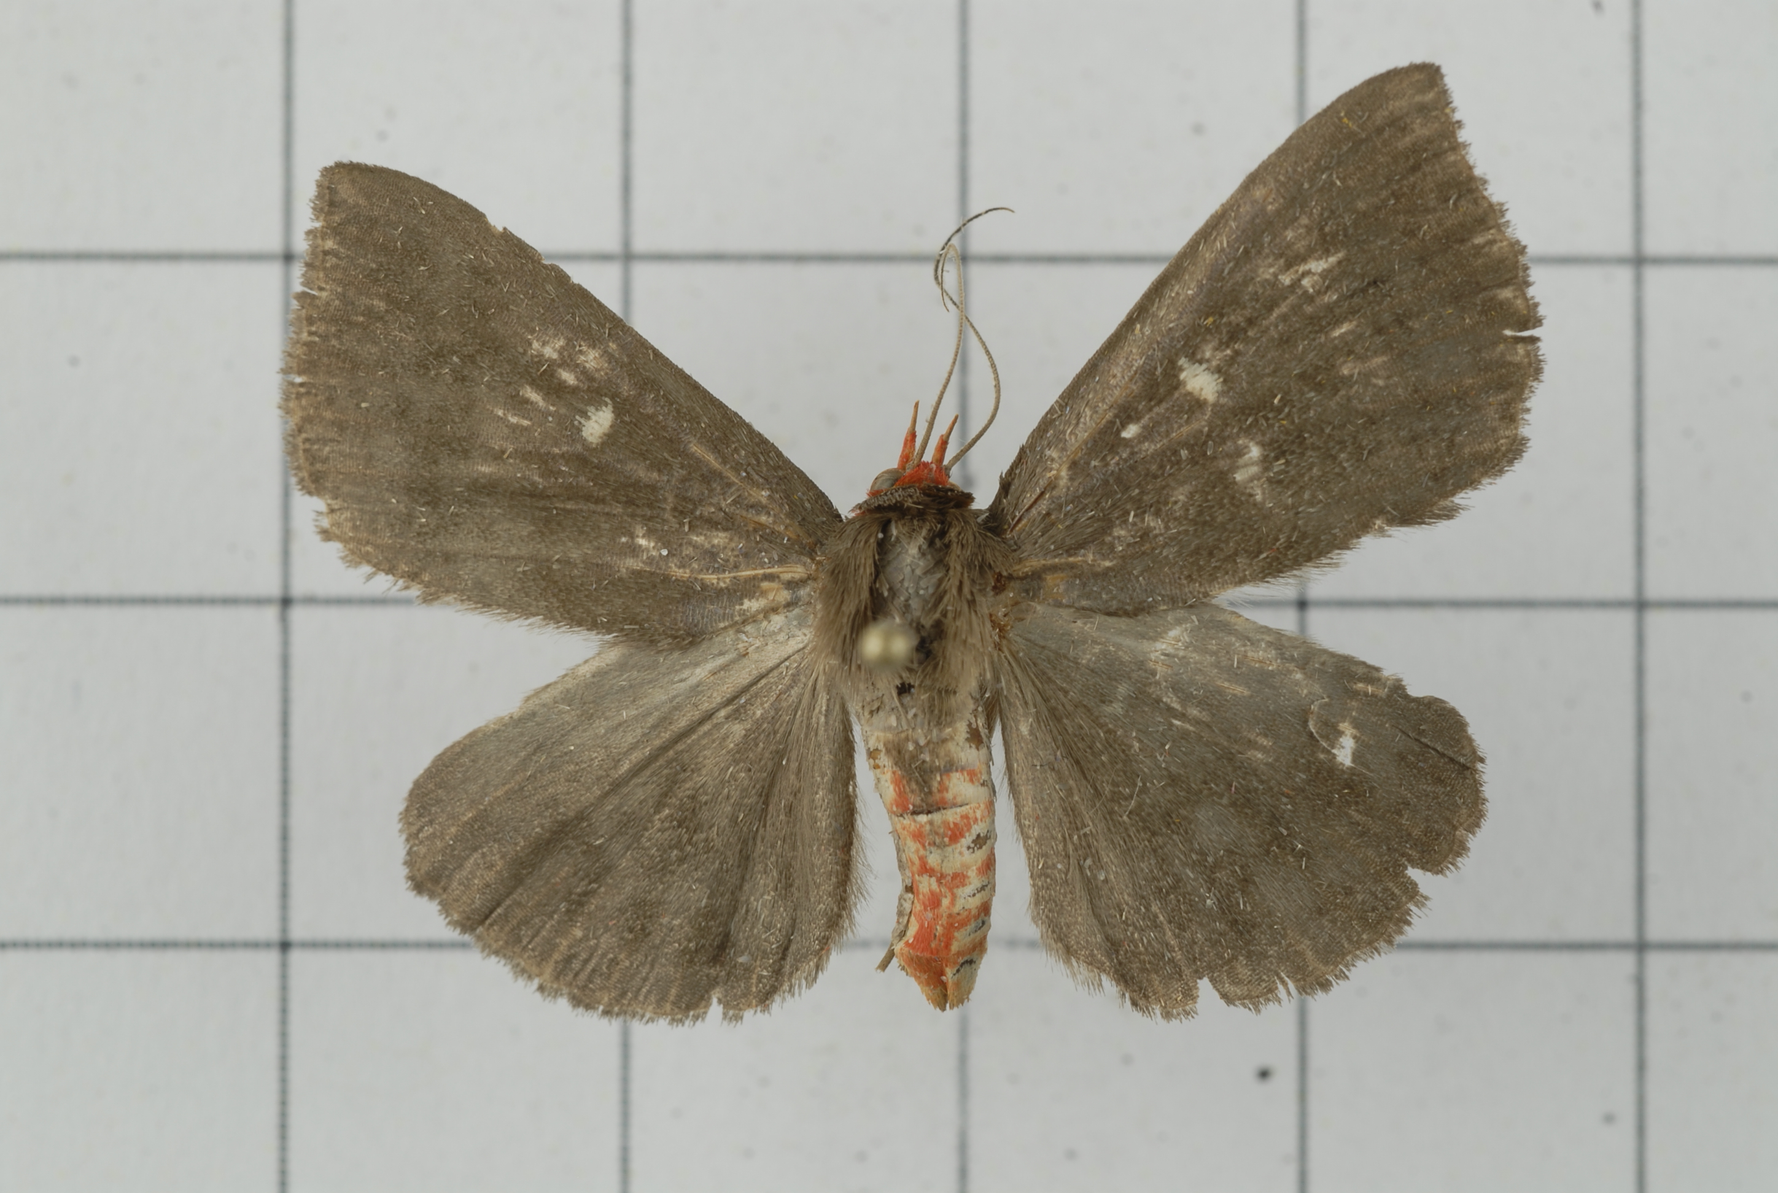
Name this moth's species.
Calesia dasypterus
